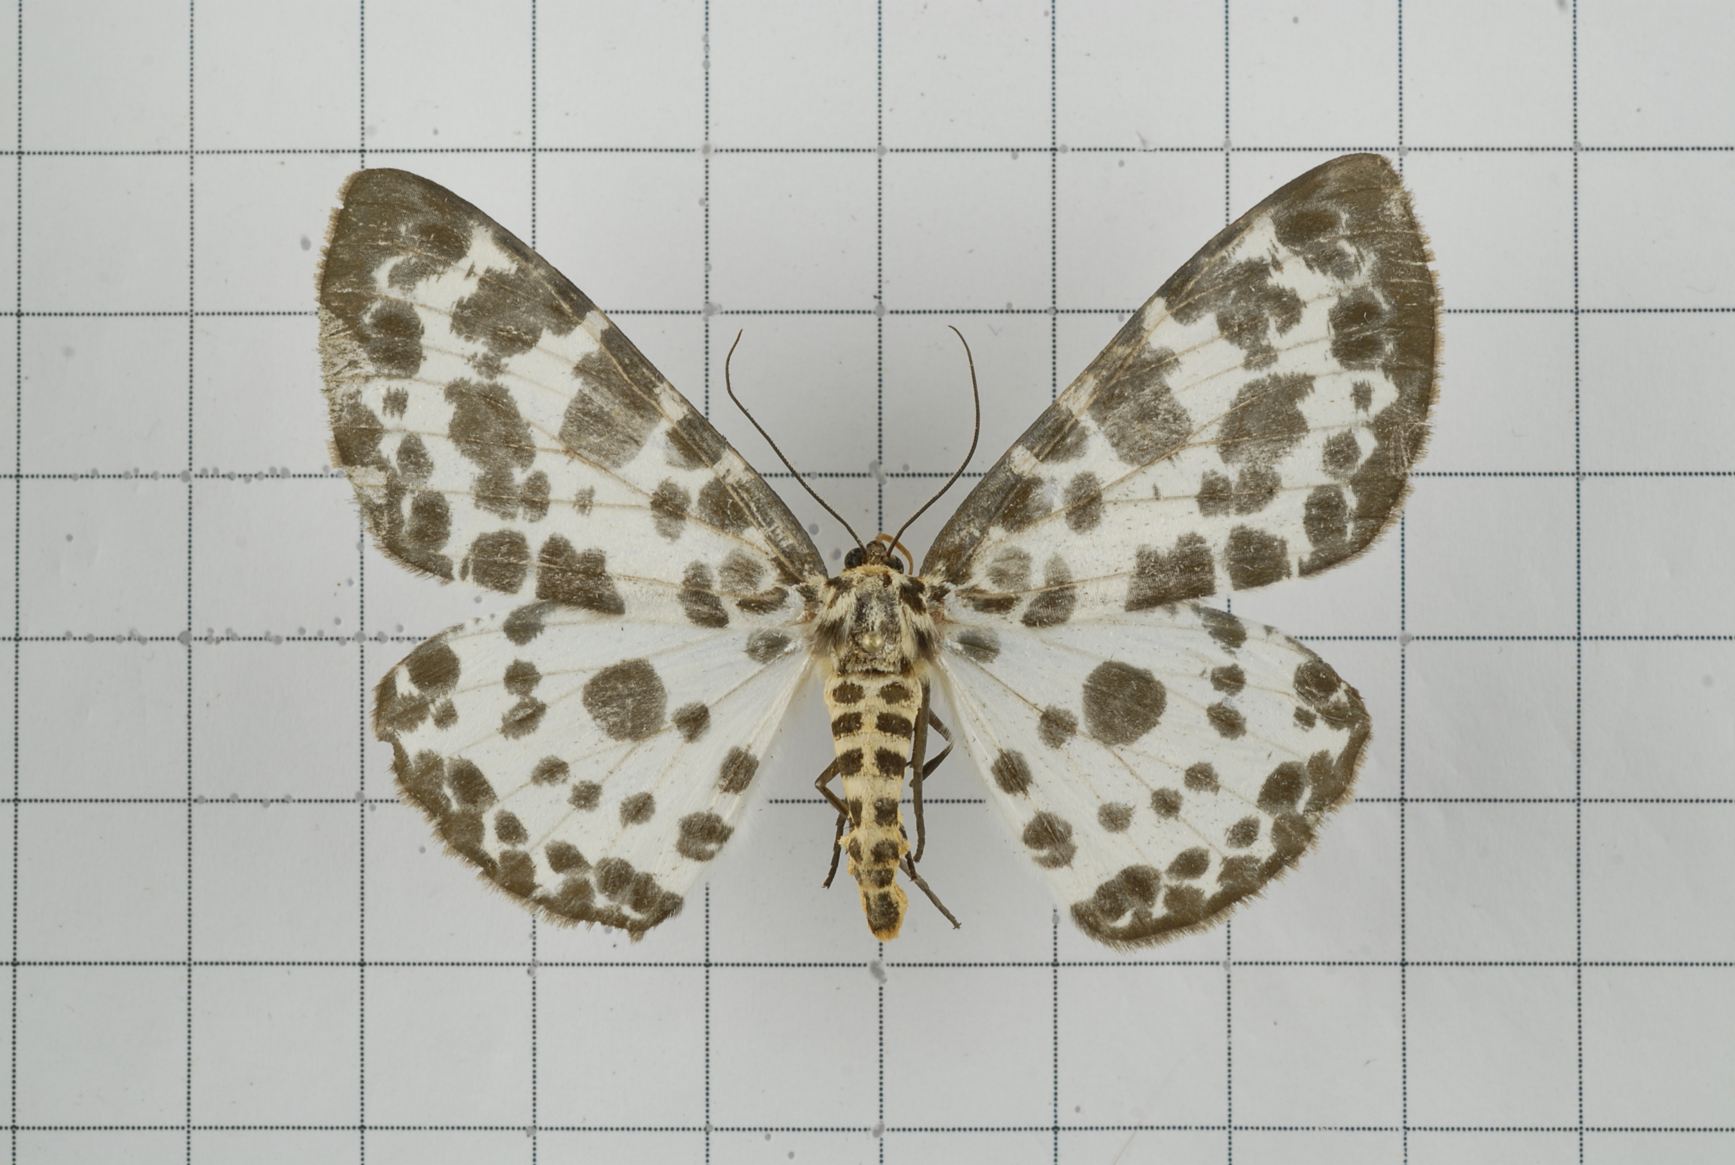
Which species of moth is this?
Parapercnia giraffata
